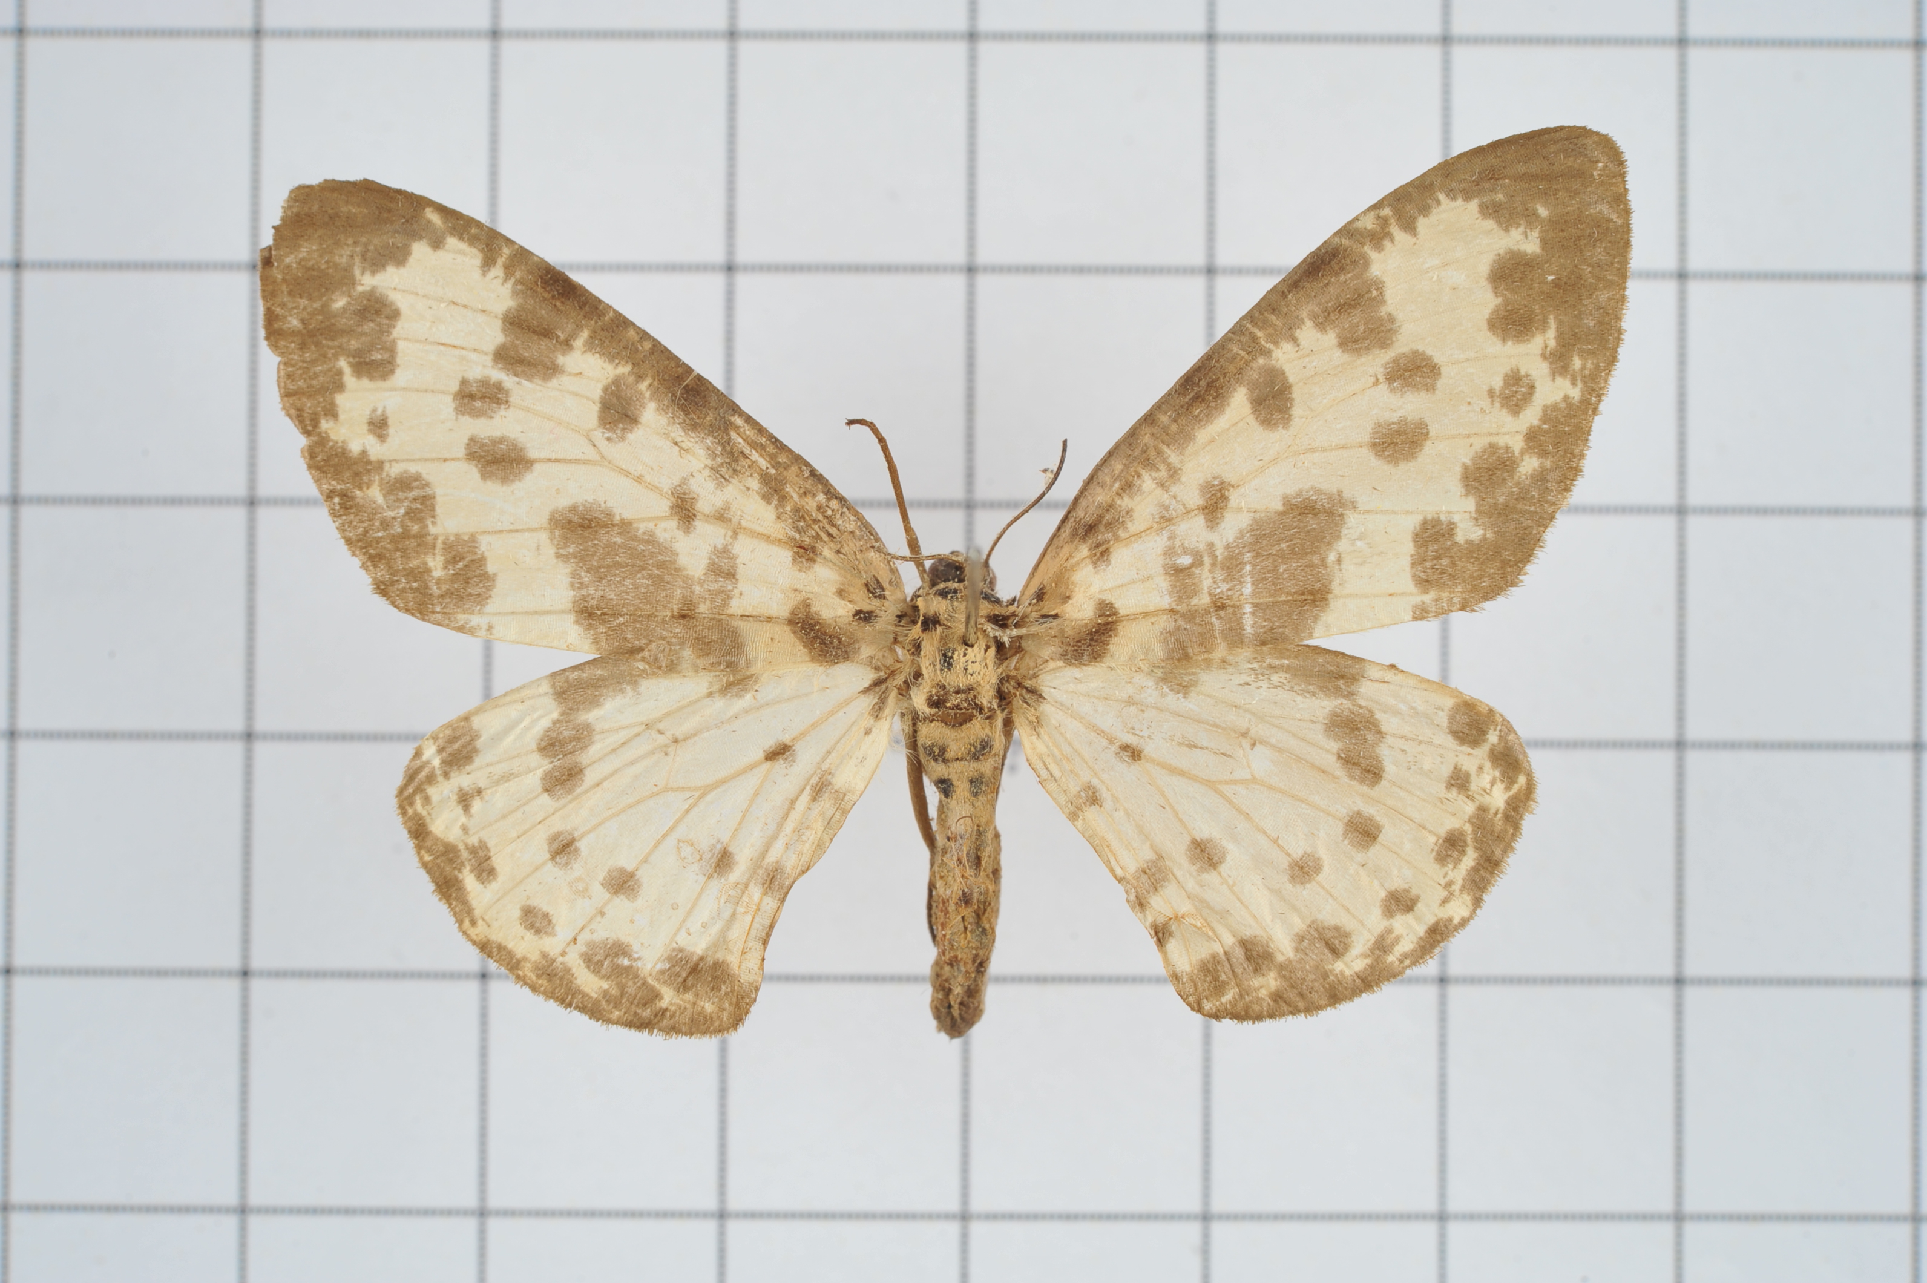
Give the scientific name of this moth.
Percnia longitermen
